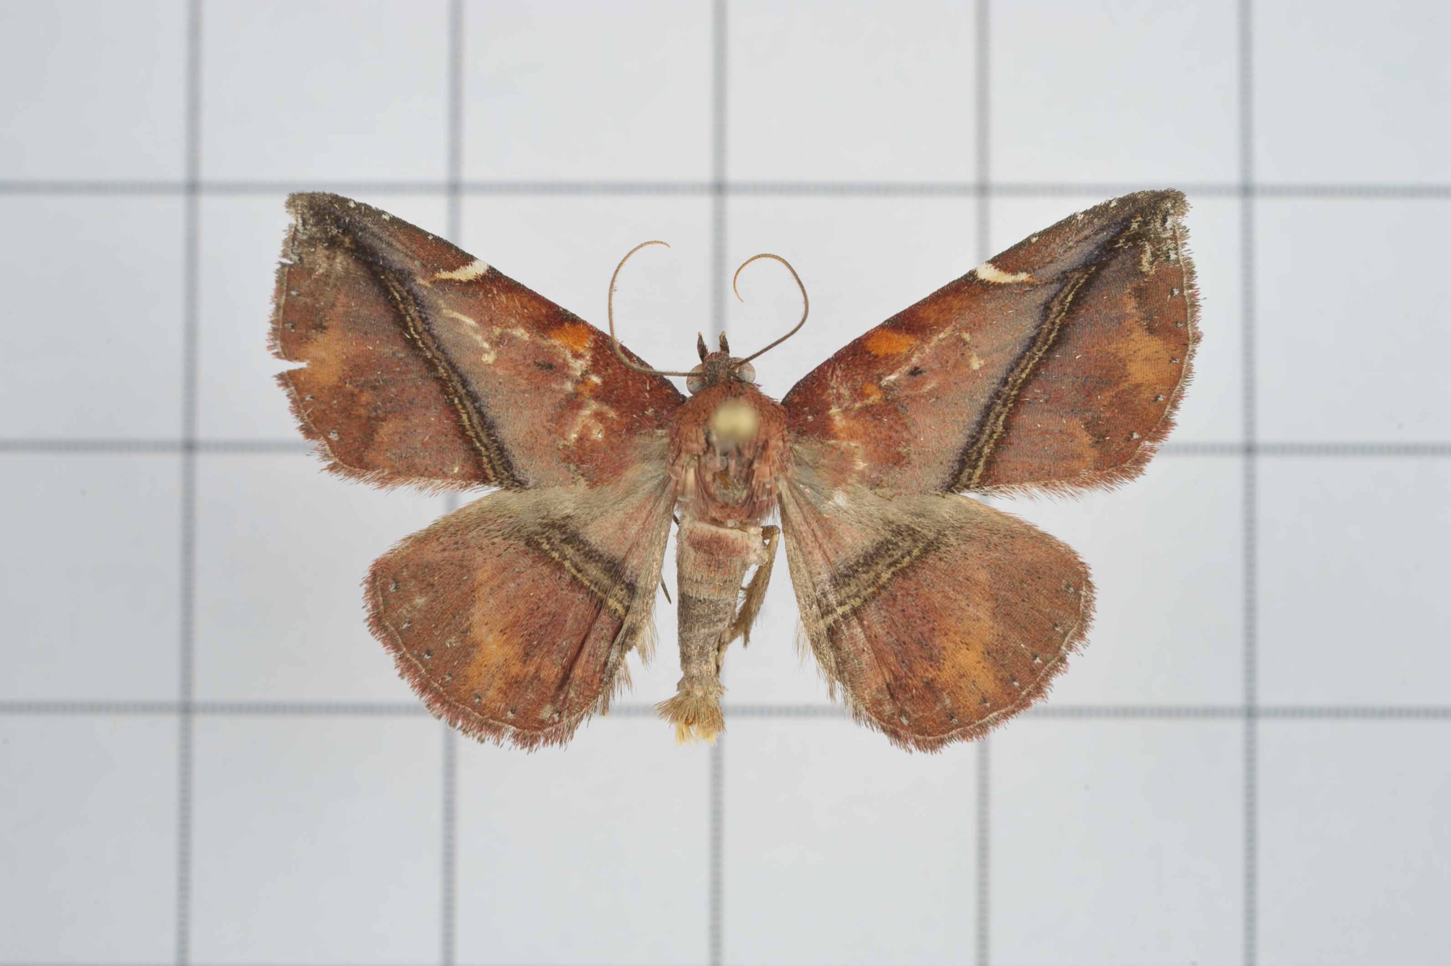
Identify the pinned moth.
Condate purpurea
